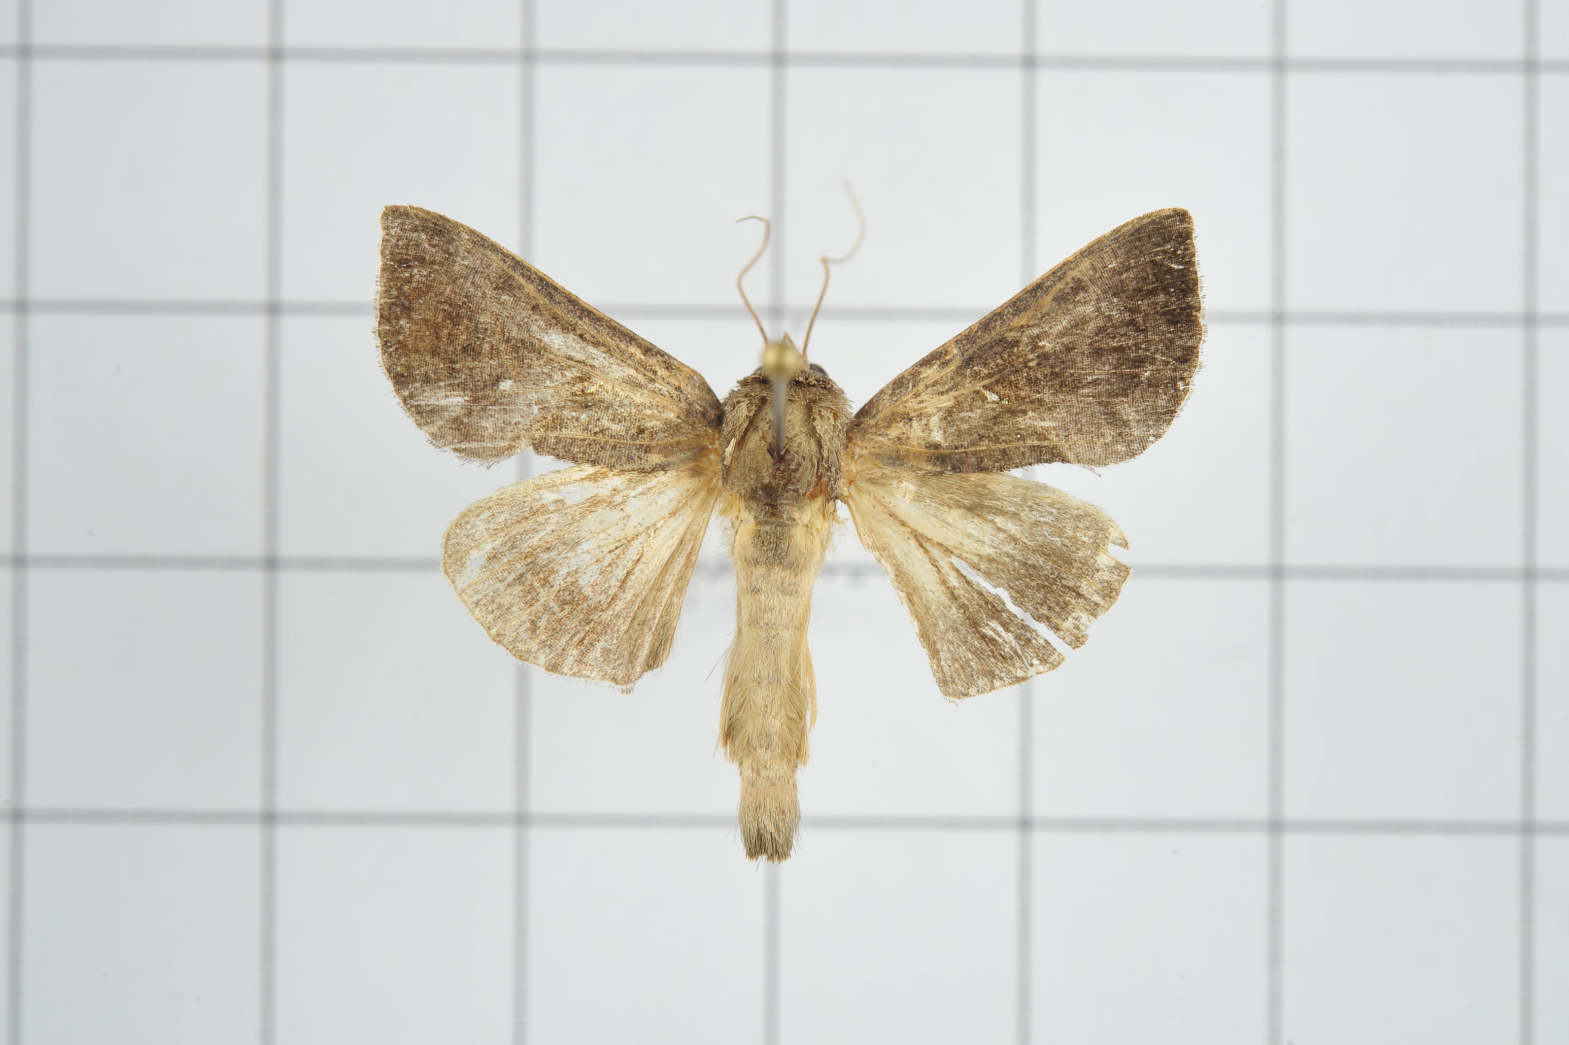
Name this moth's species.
Chrysodeixis heberachis
